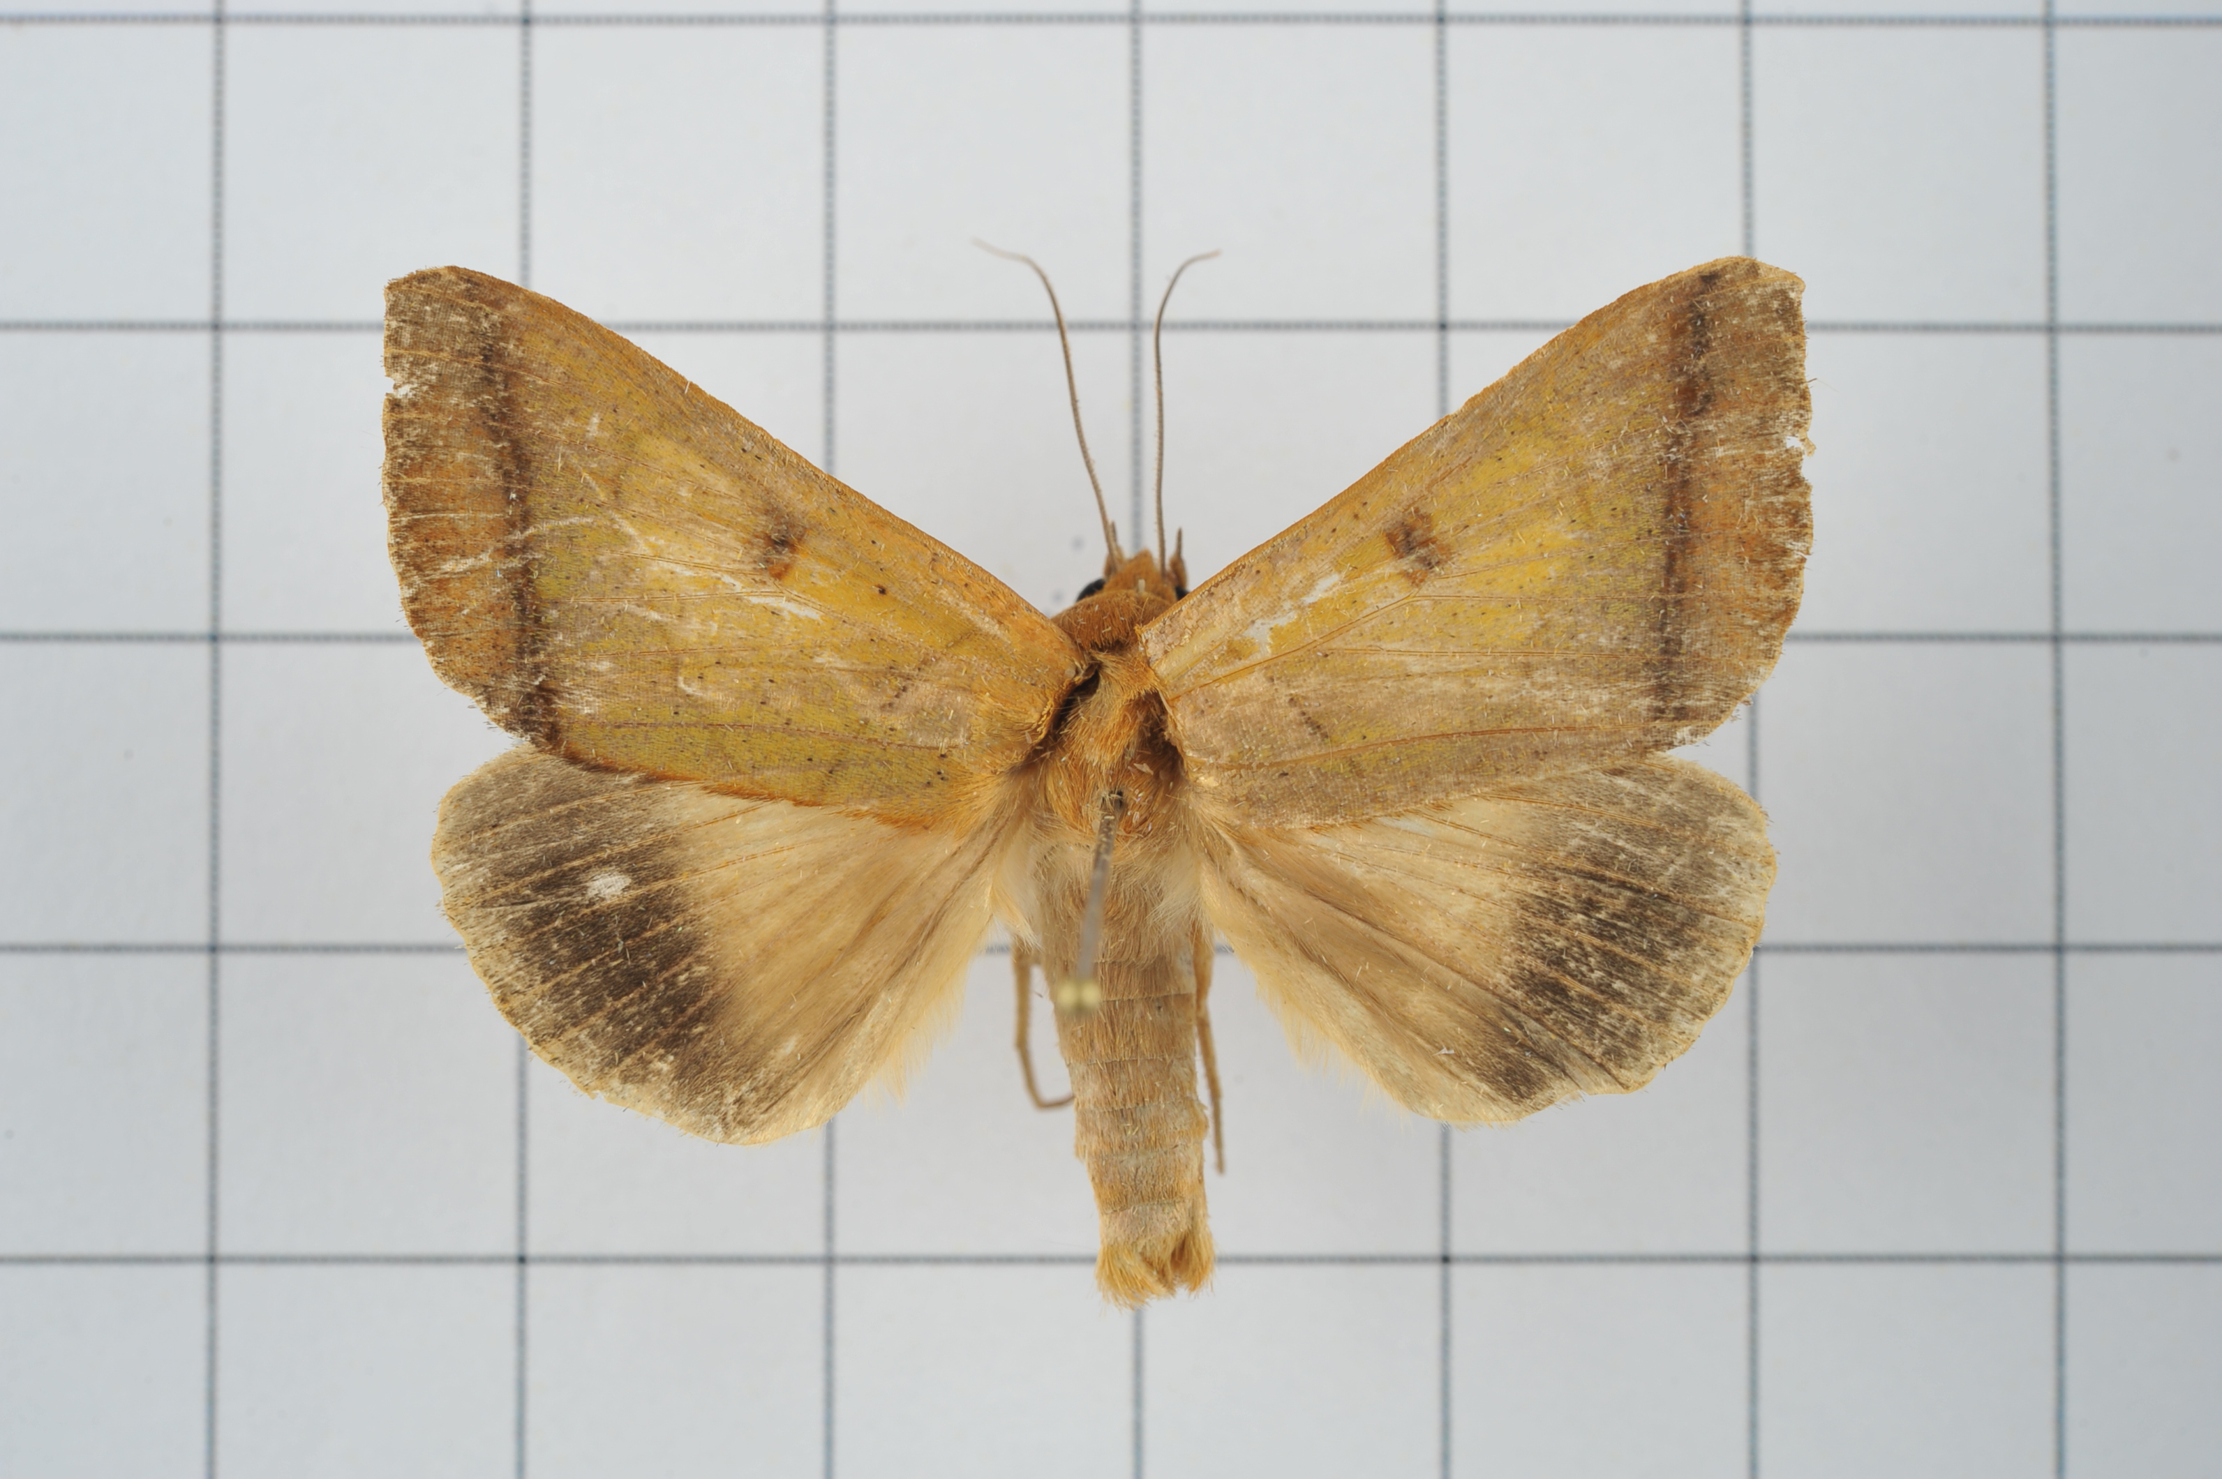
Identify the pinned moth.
Ophiusa trapezium
